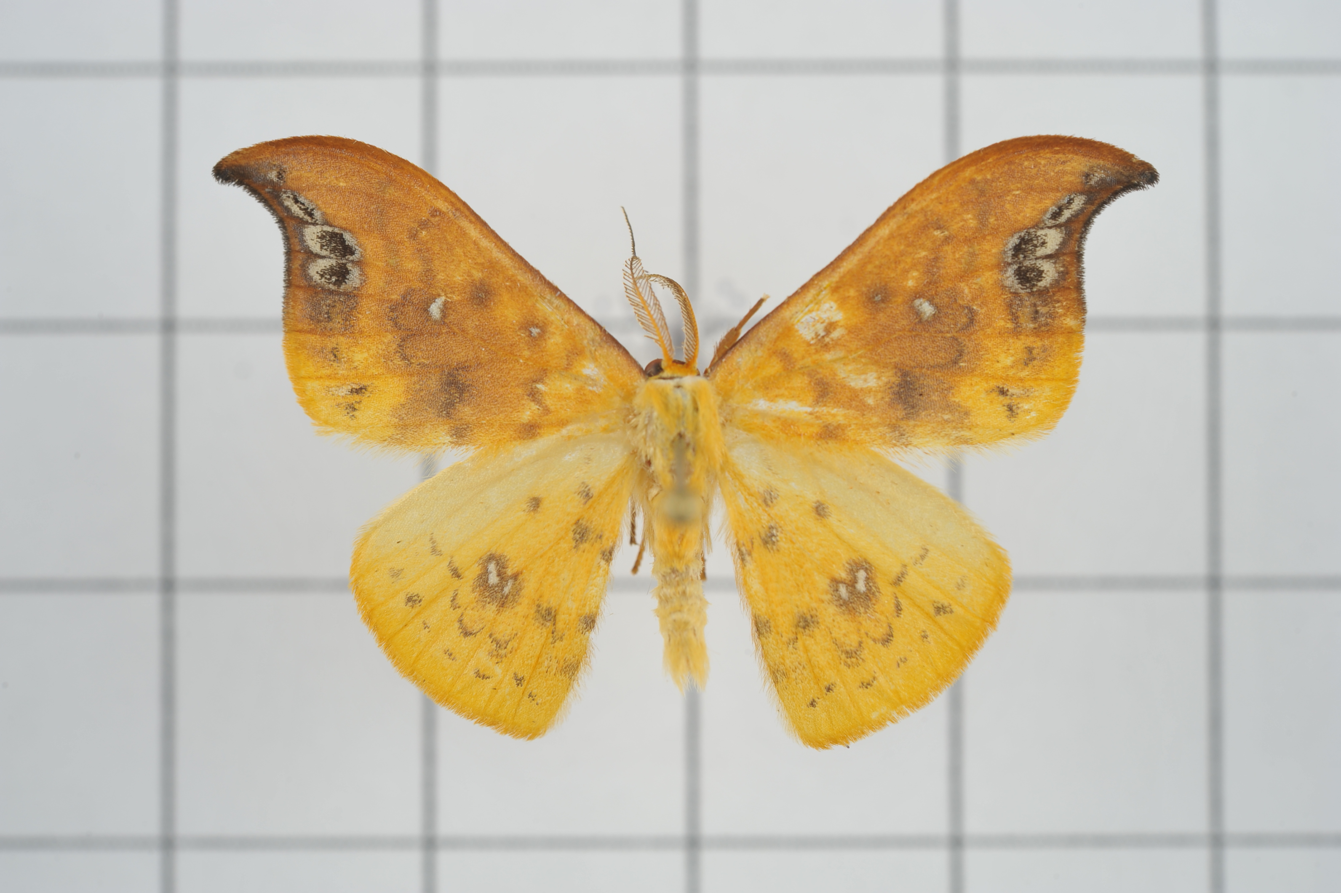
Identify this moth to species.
Tridrepana unispina
